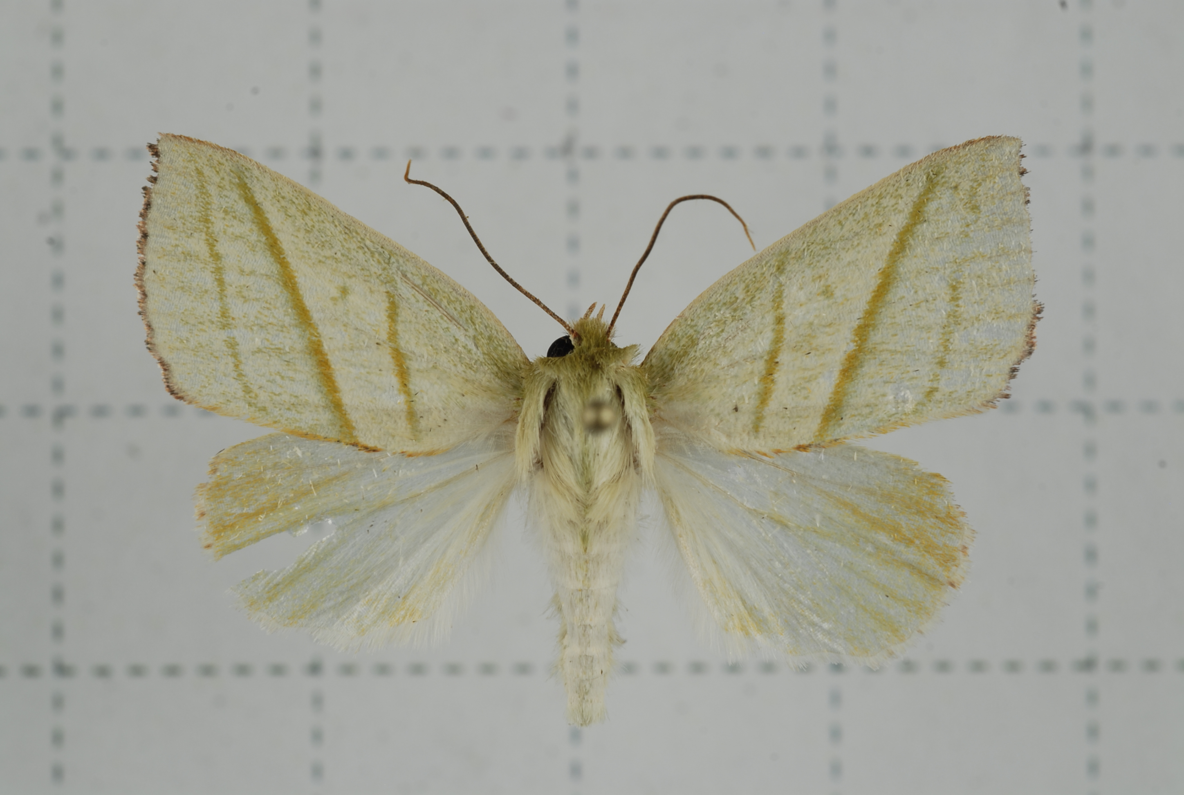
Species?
Hylophilodes esakii
